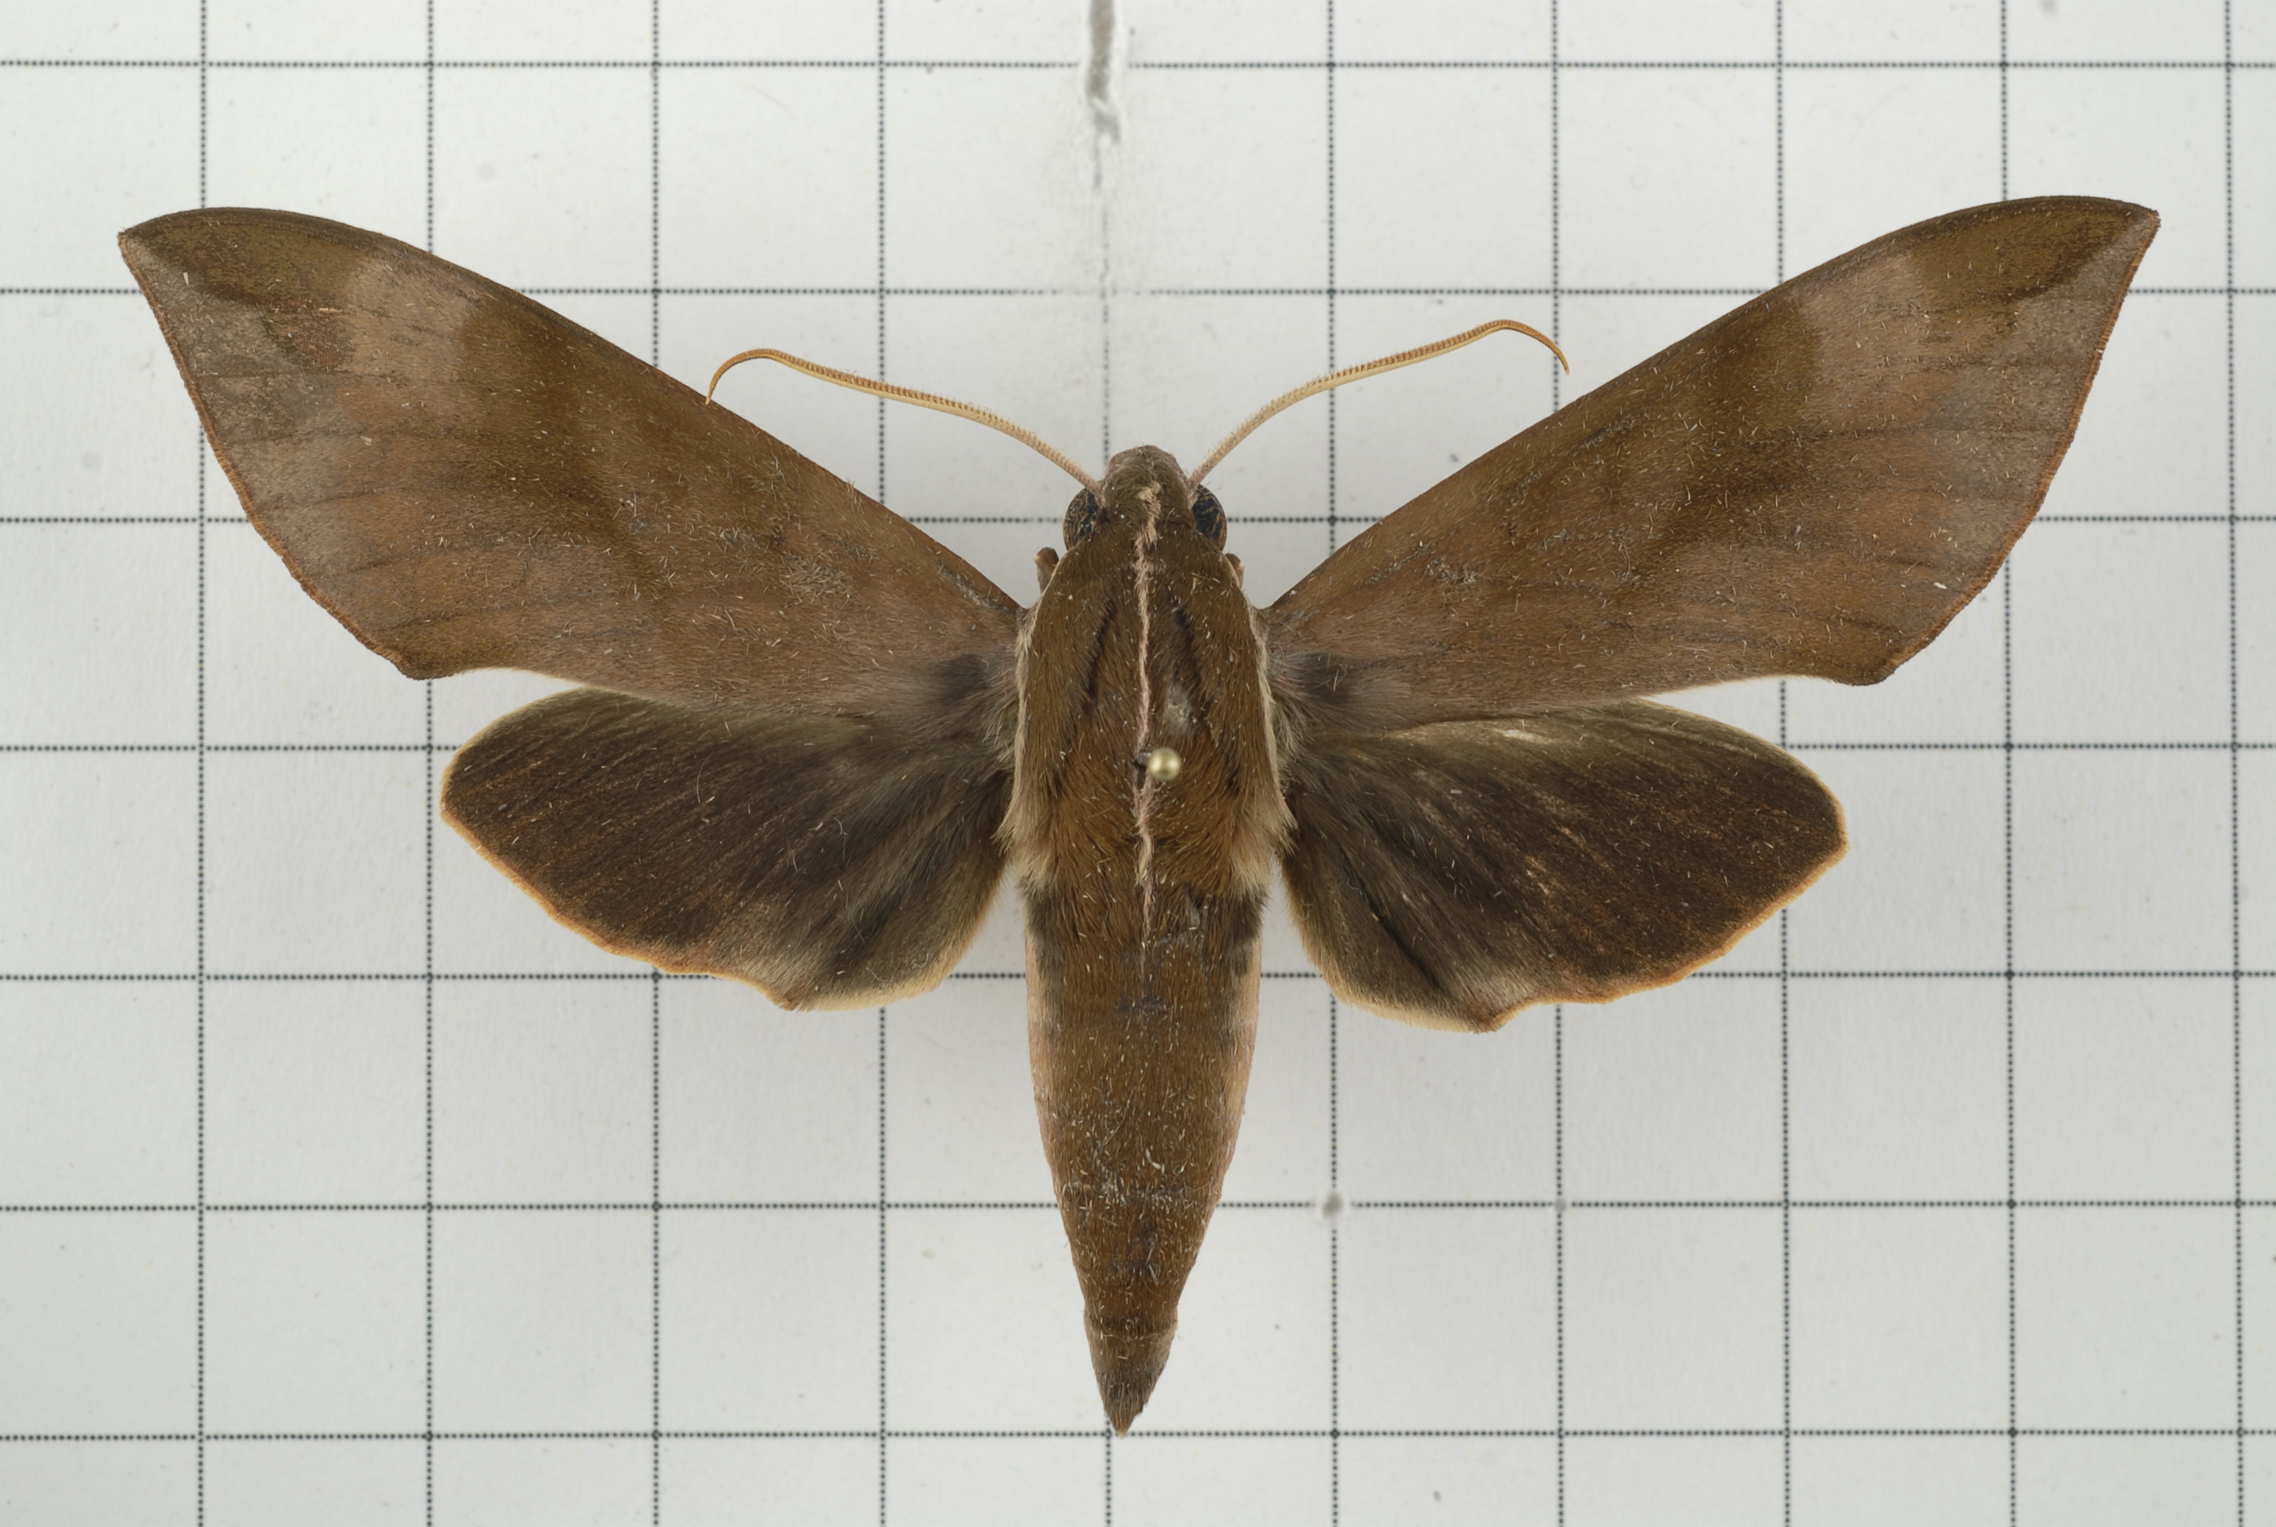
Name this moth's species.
Ampelophaga rubiginosa myosotis
